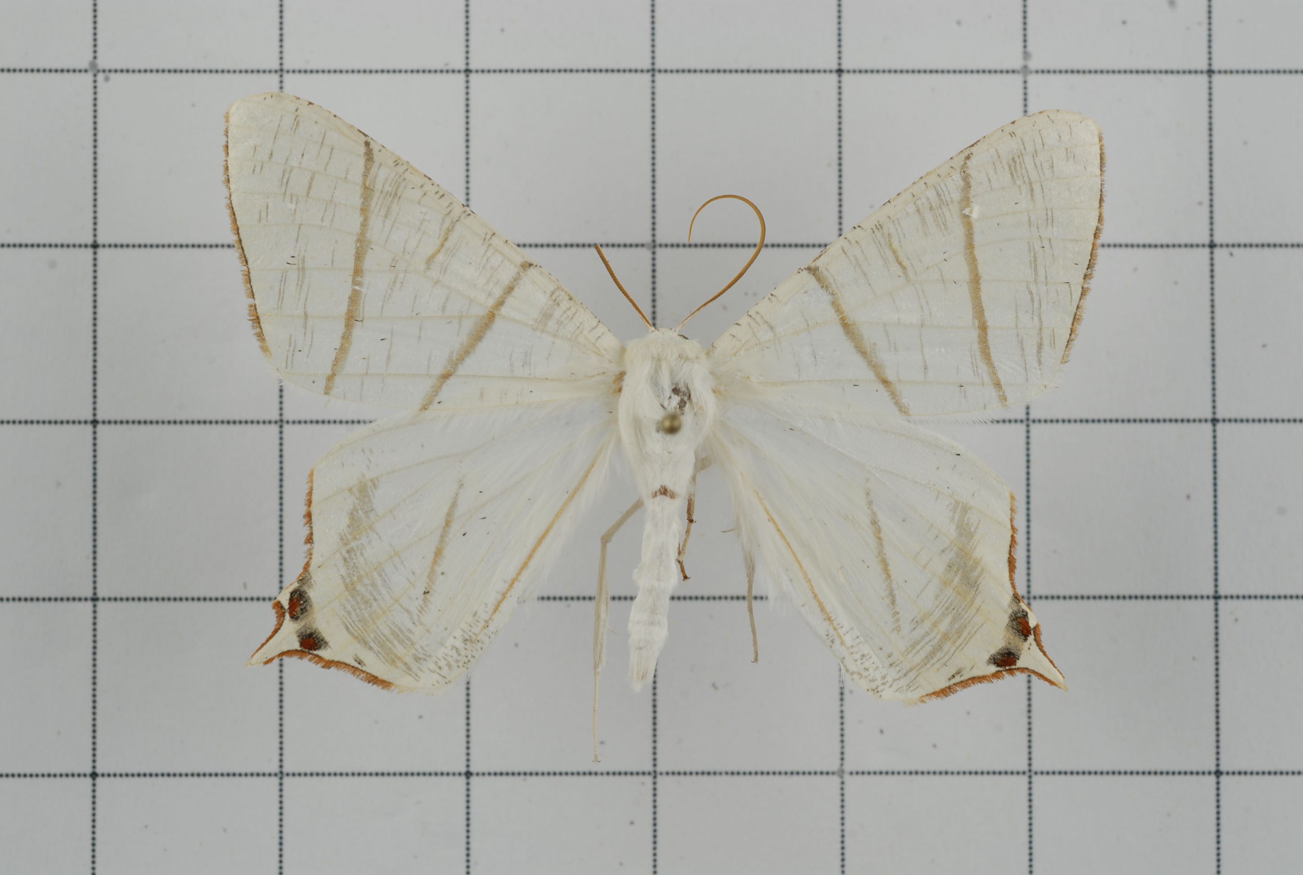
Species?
Ourapteryx yerburii virescens
